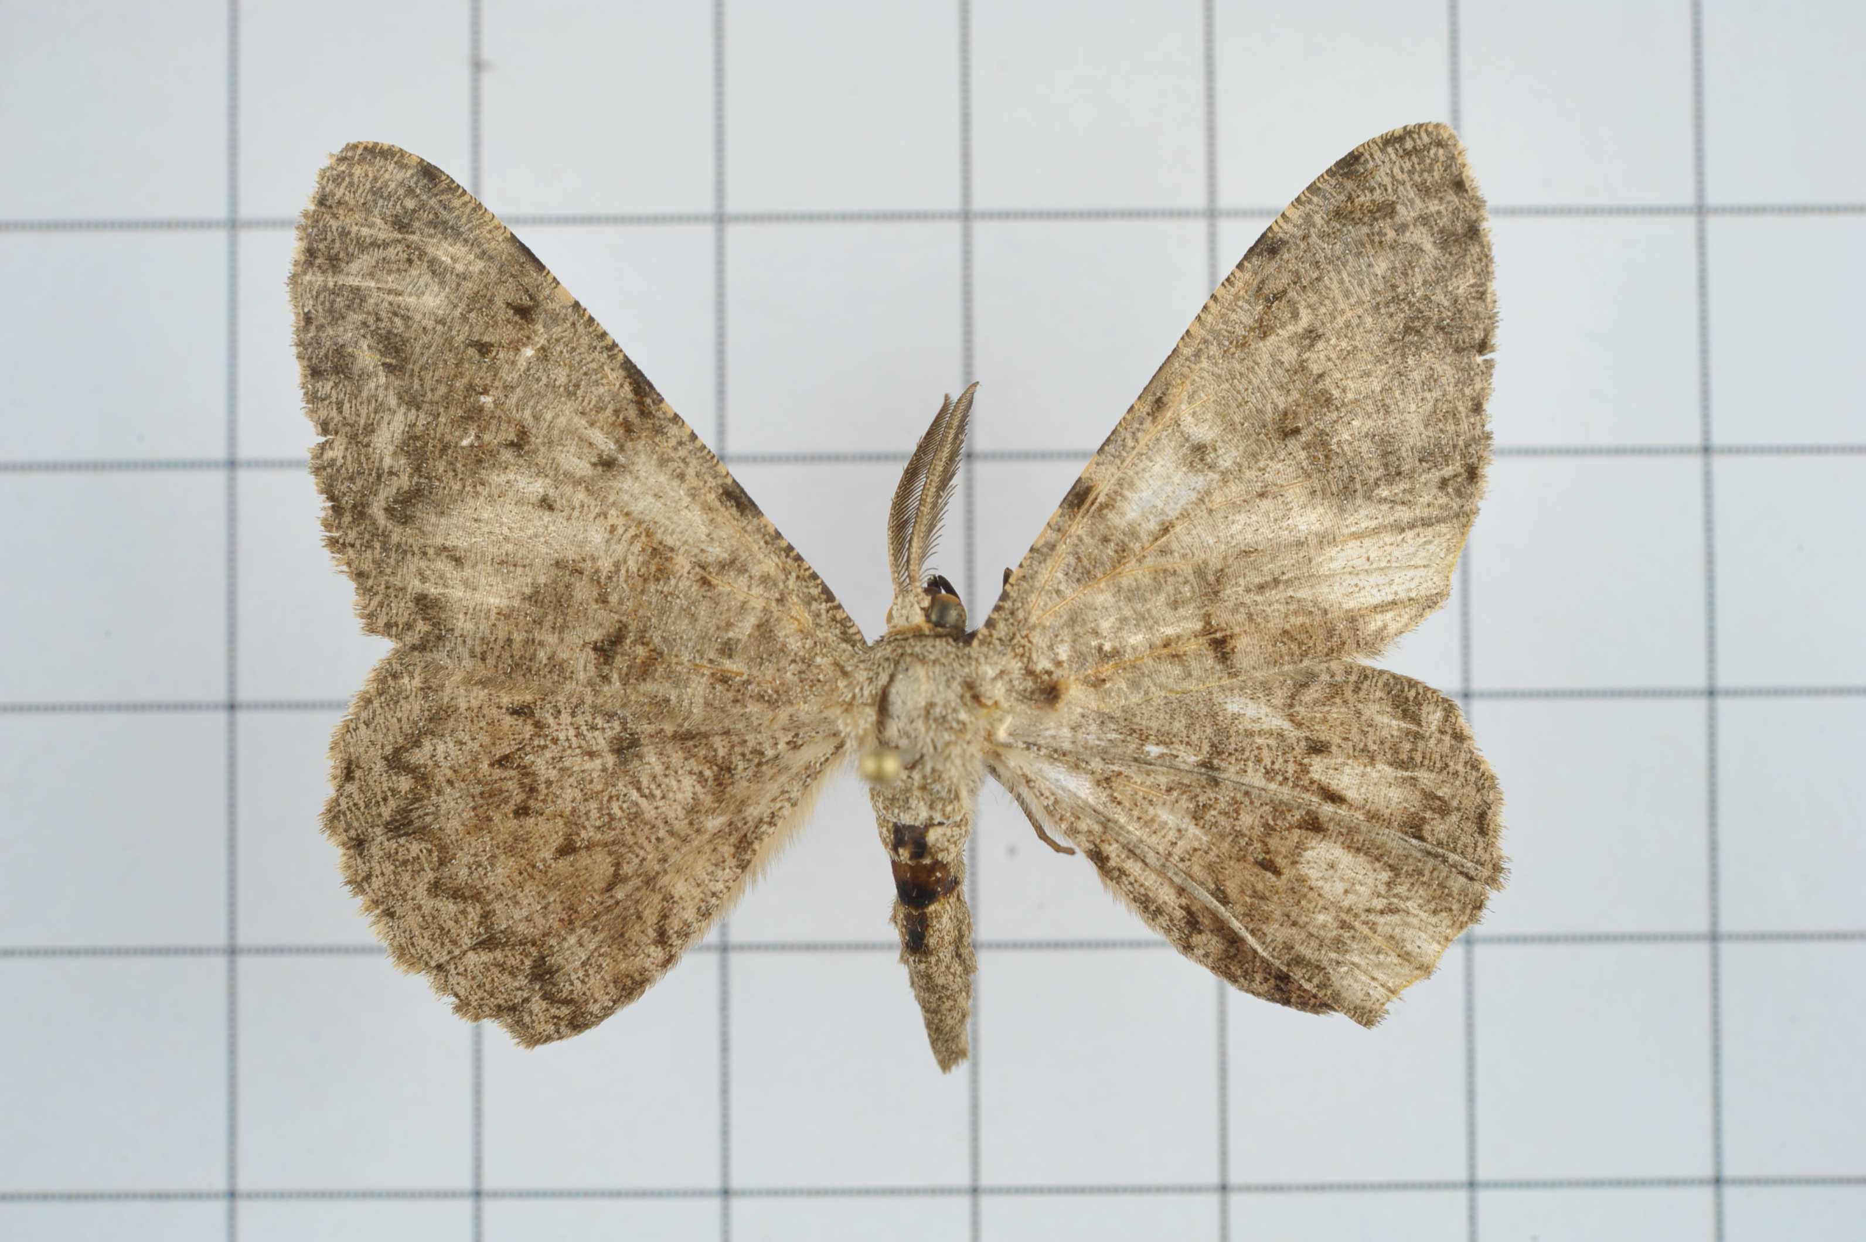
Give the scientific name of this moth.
Hypomecis cineracea
